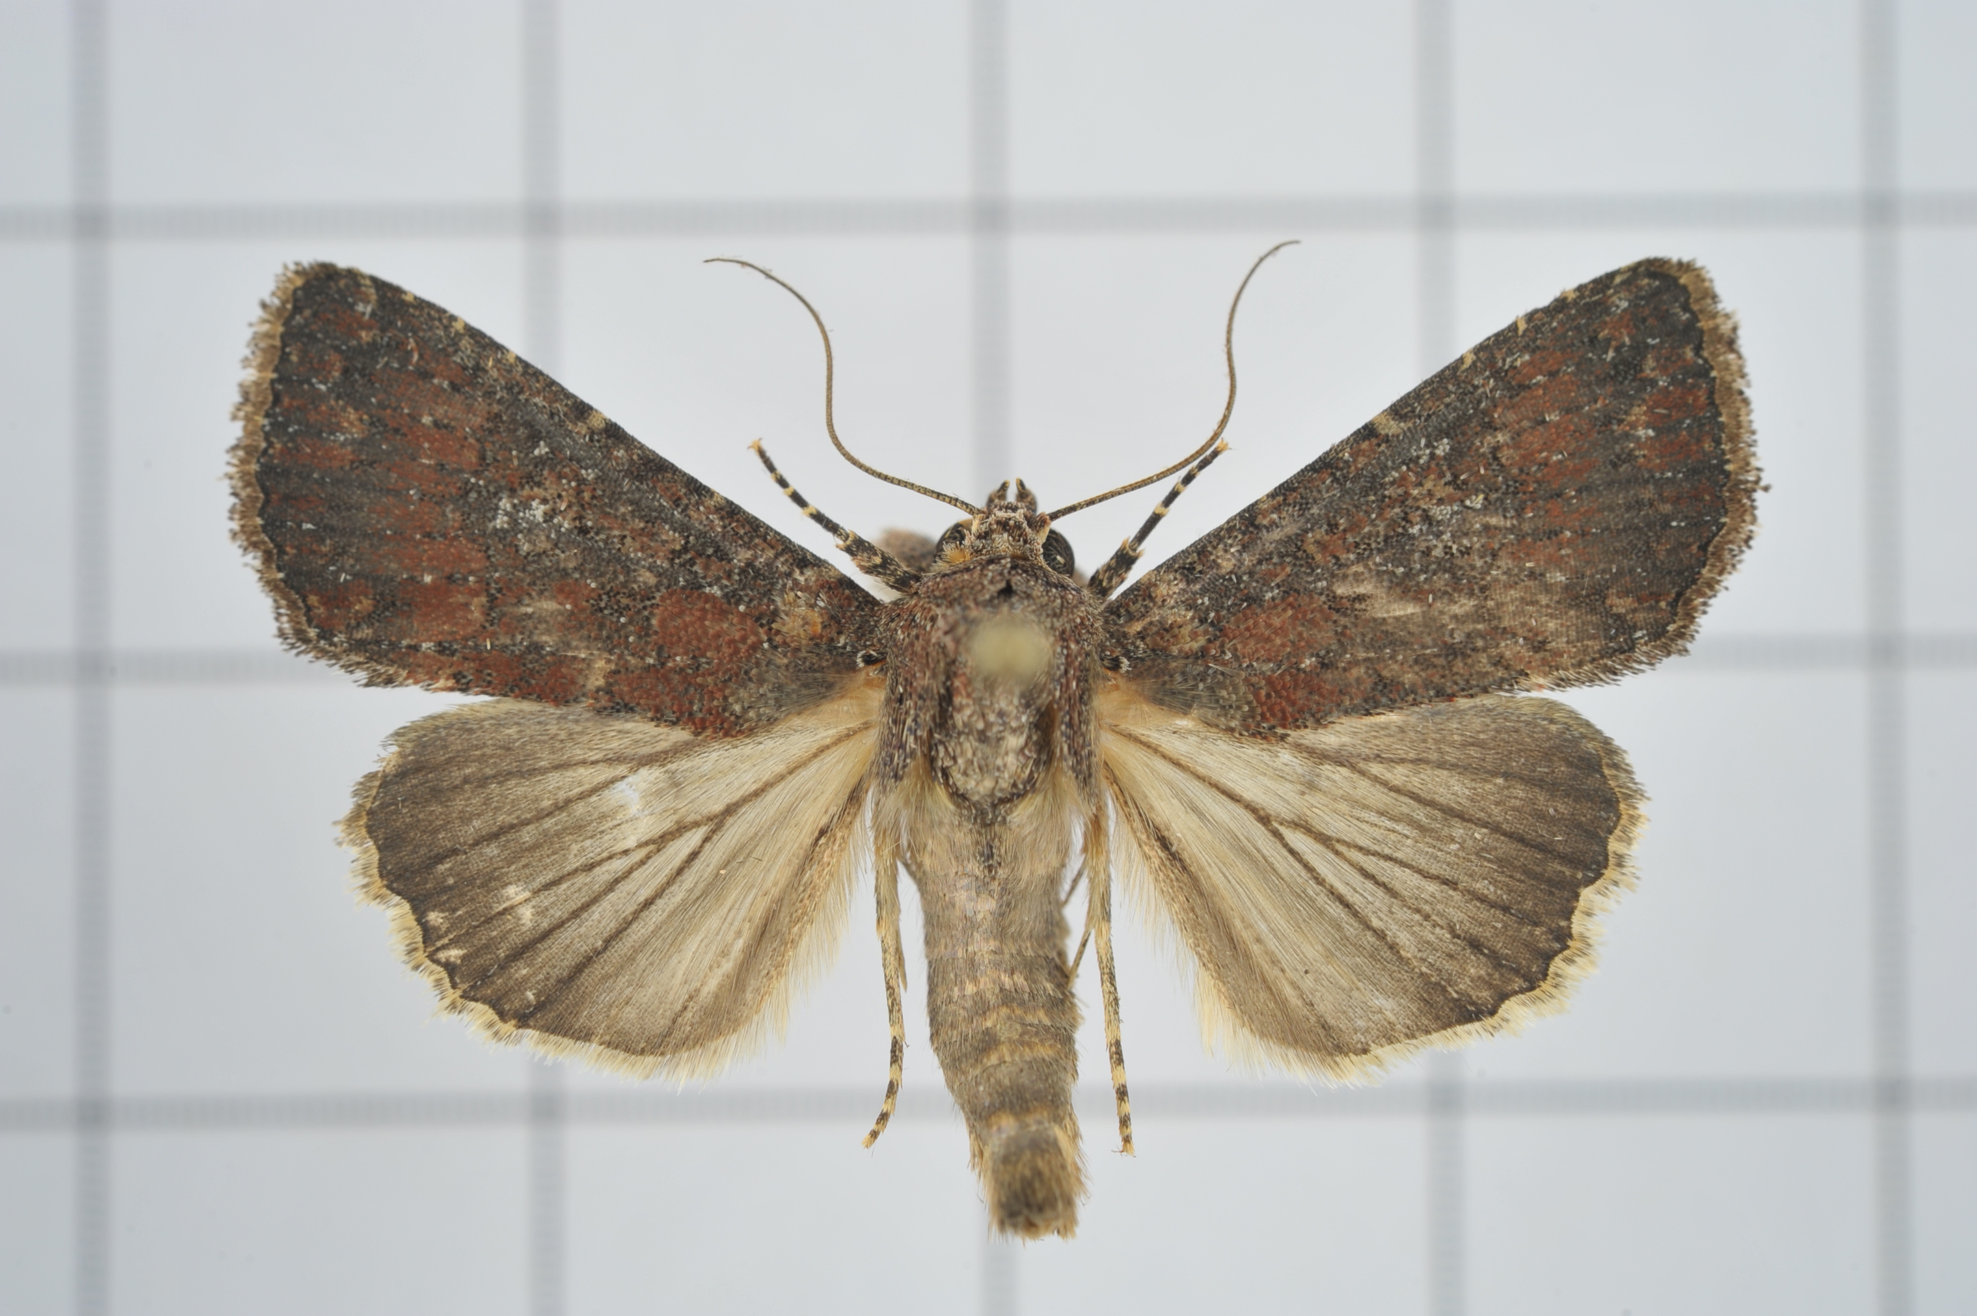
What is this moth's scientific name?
Condica illecta
